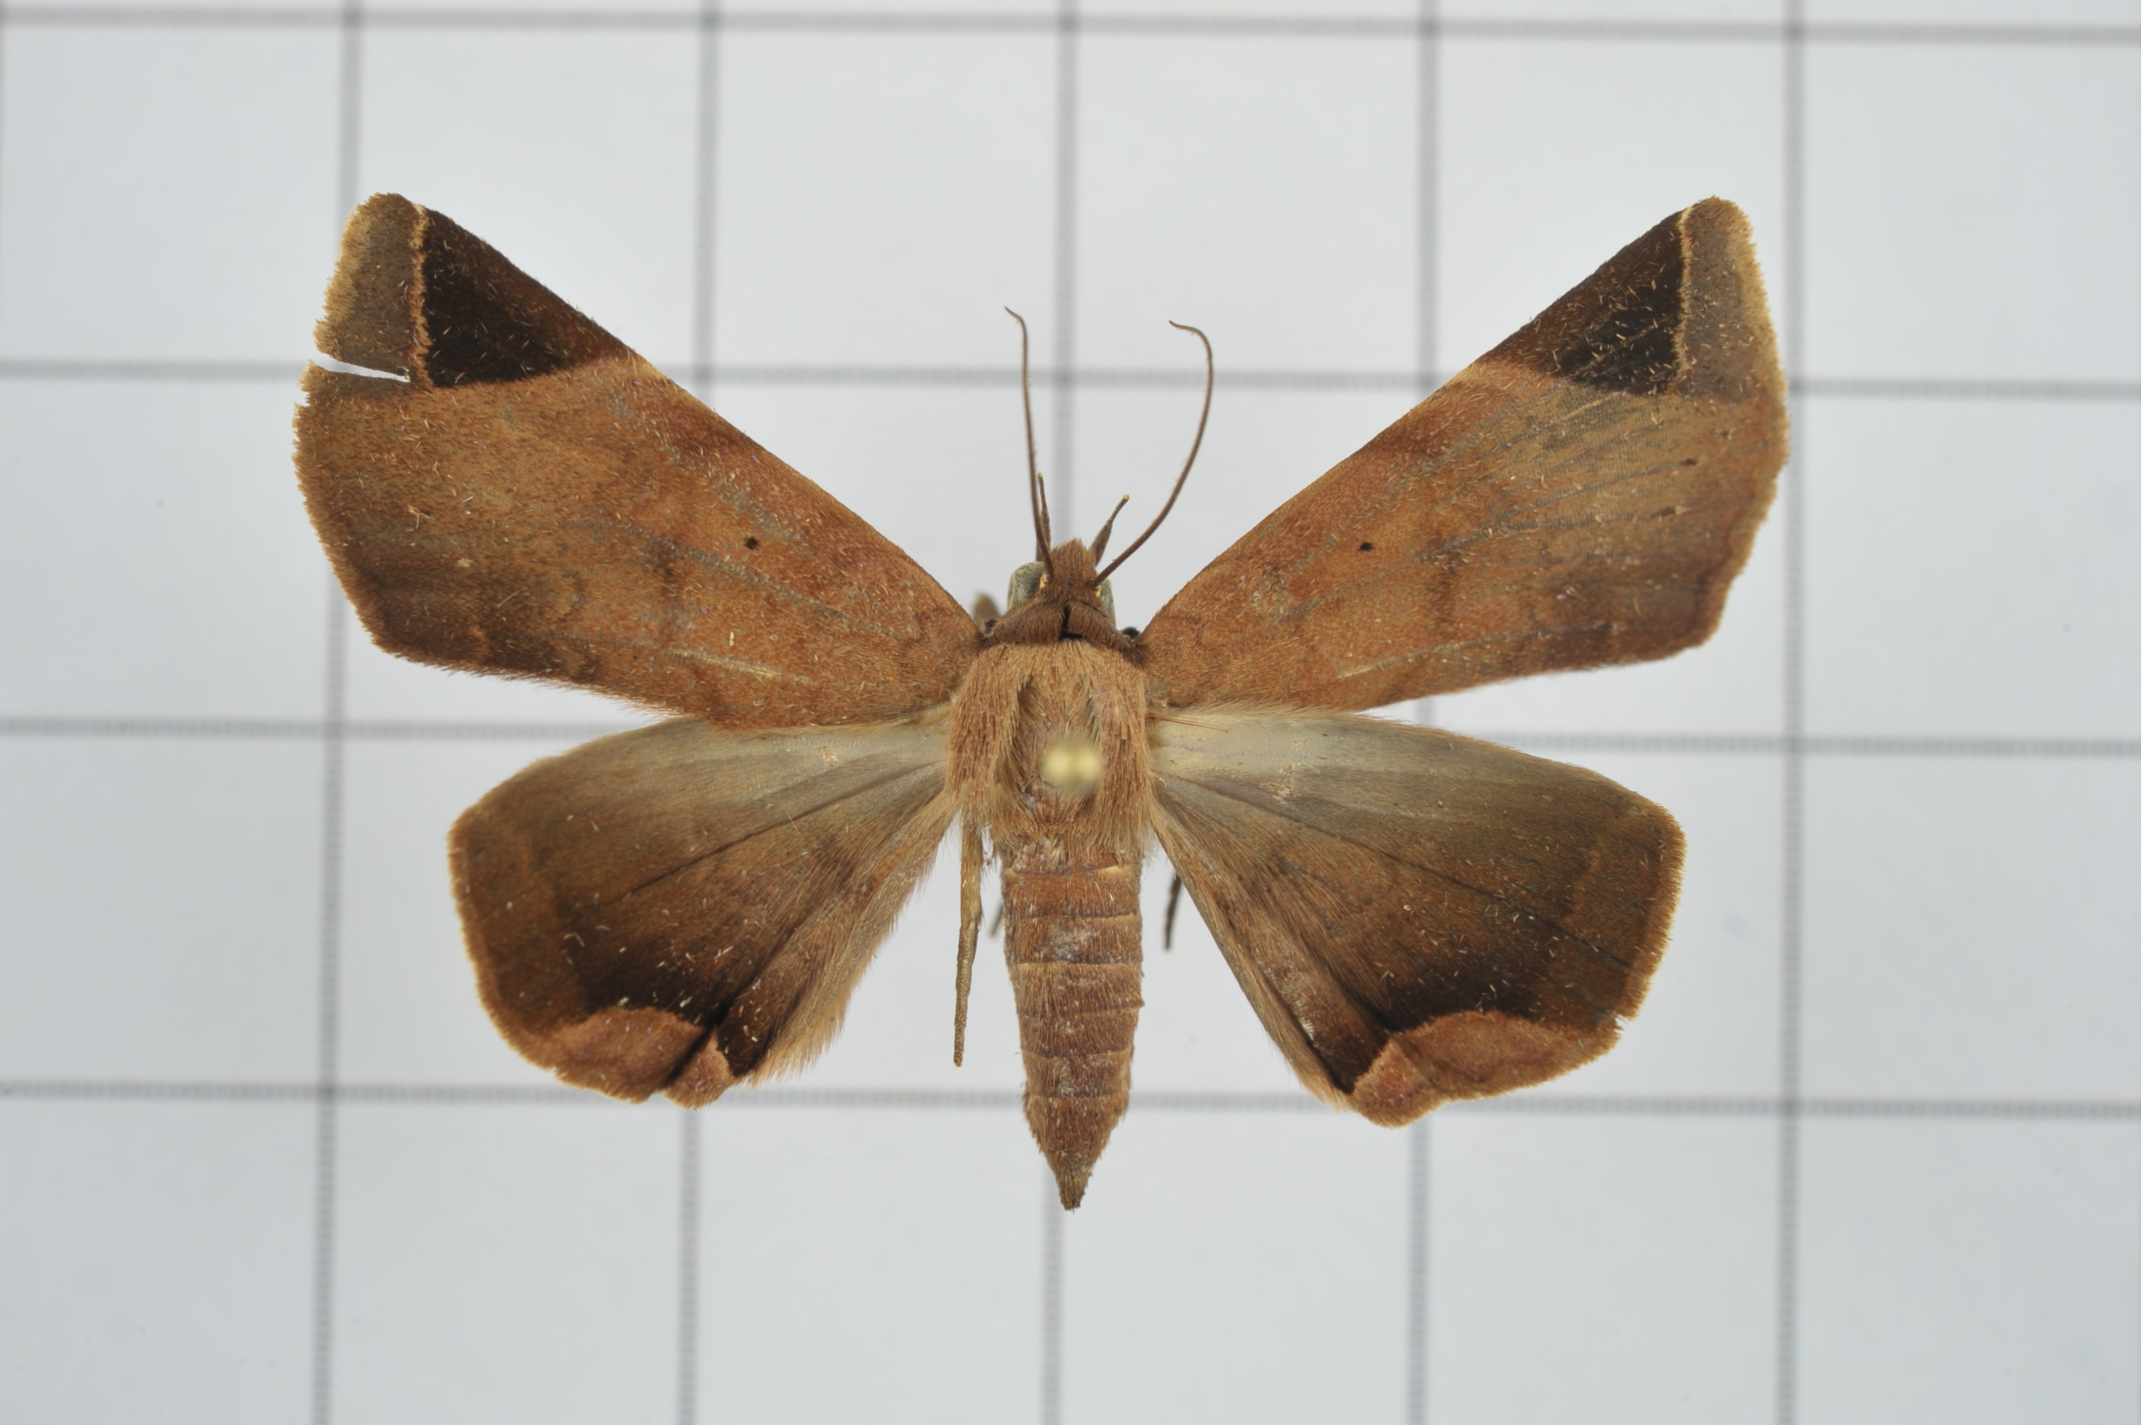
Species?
Psimada quadripennis
